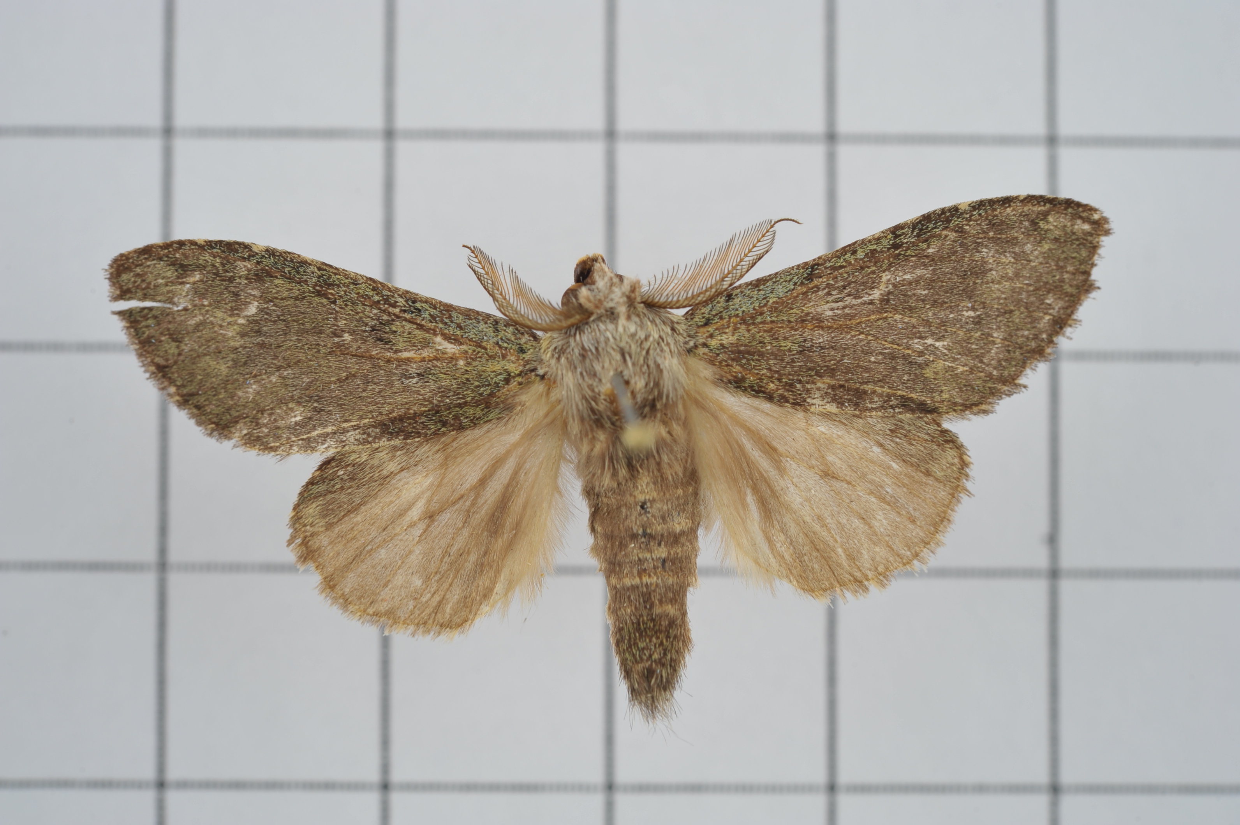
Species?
Syntypistis cyanea cyanea
